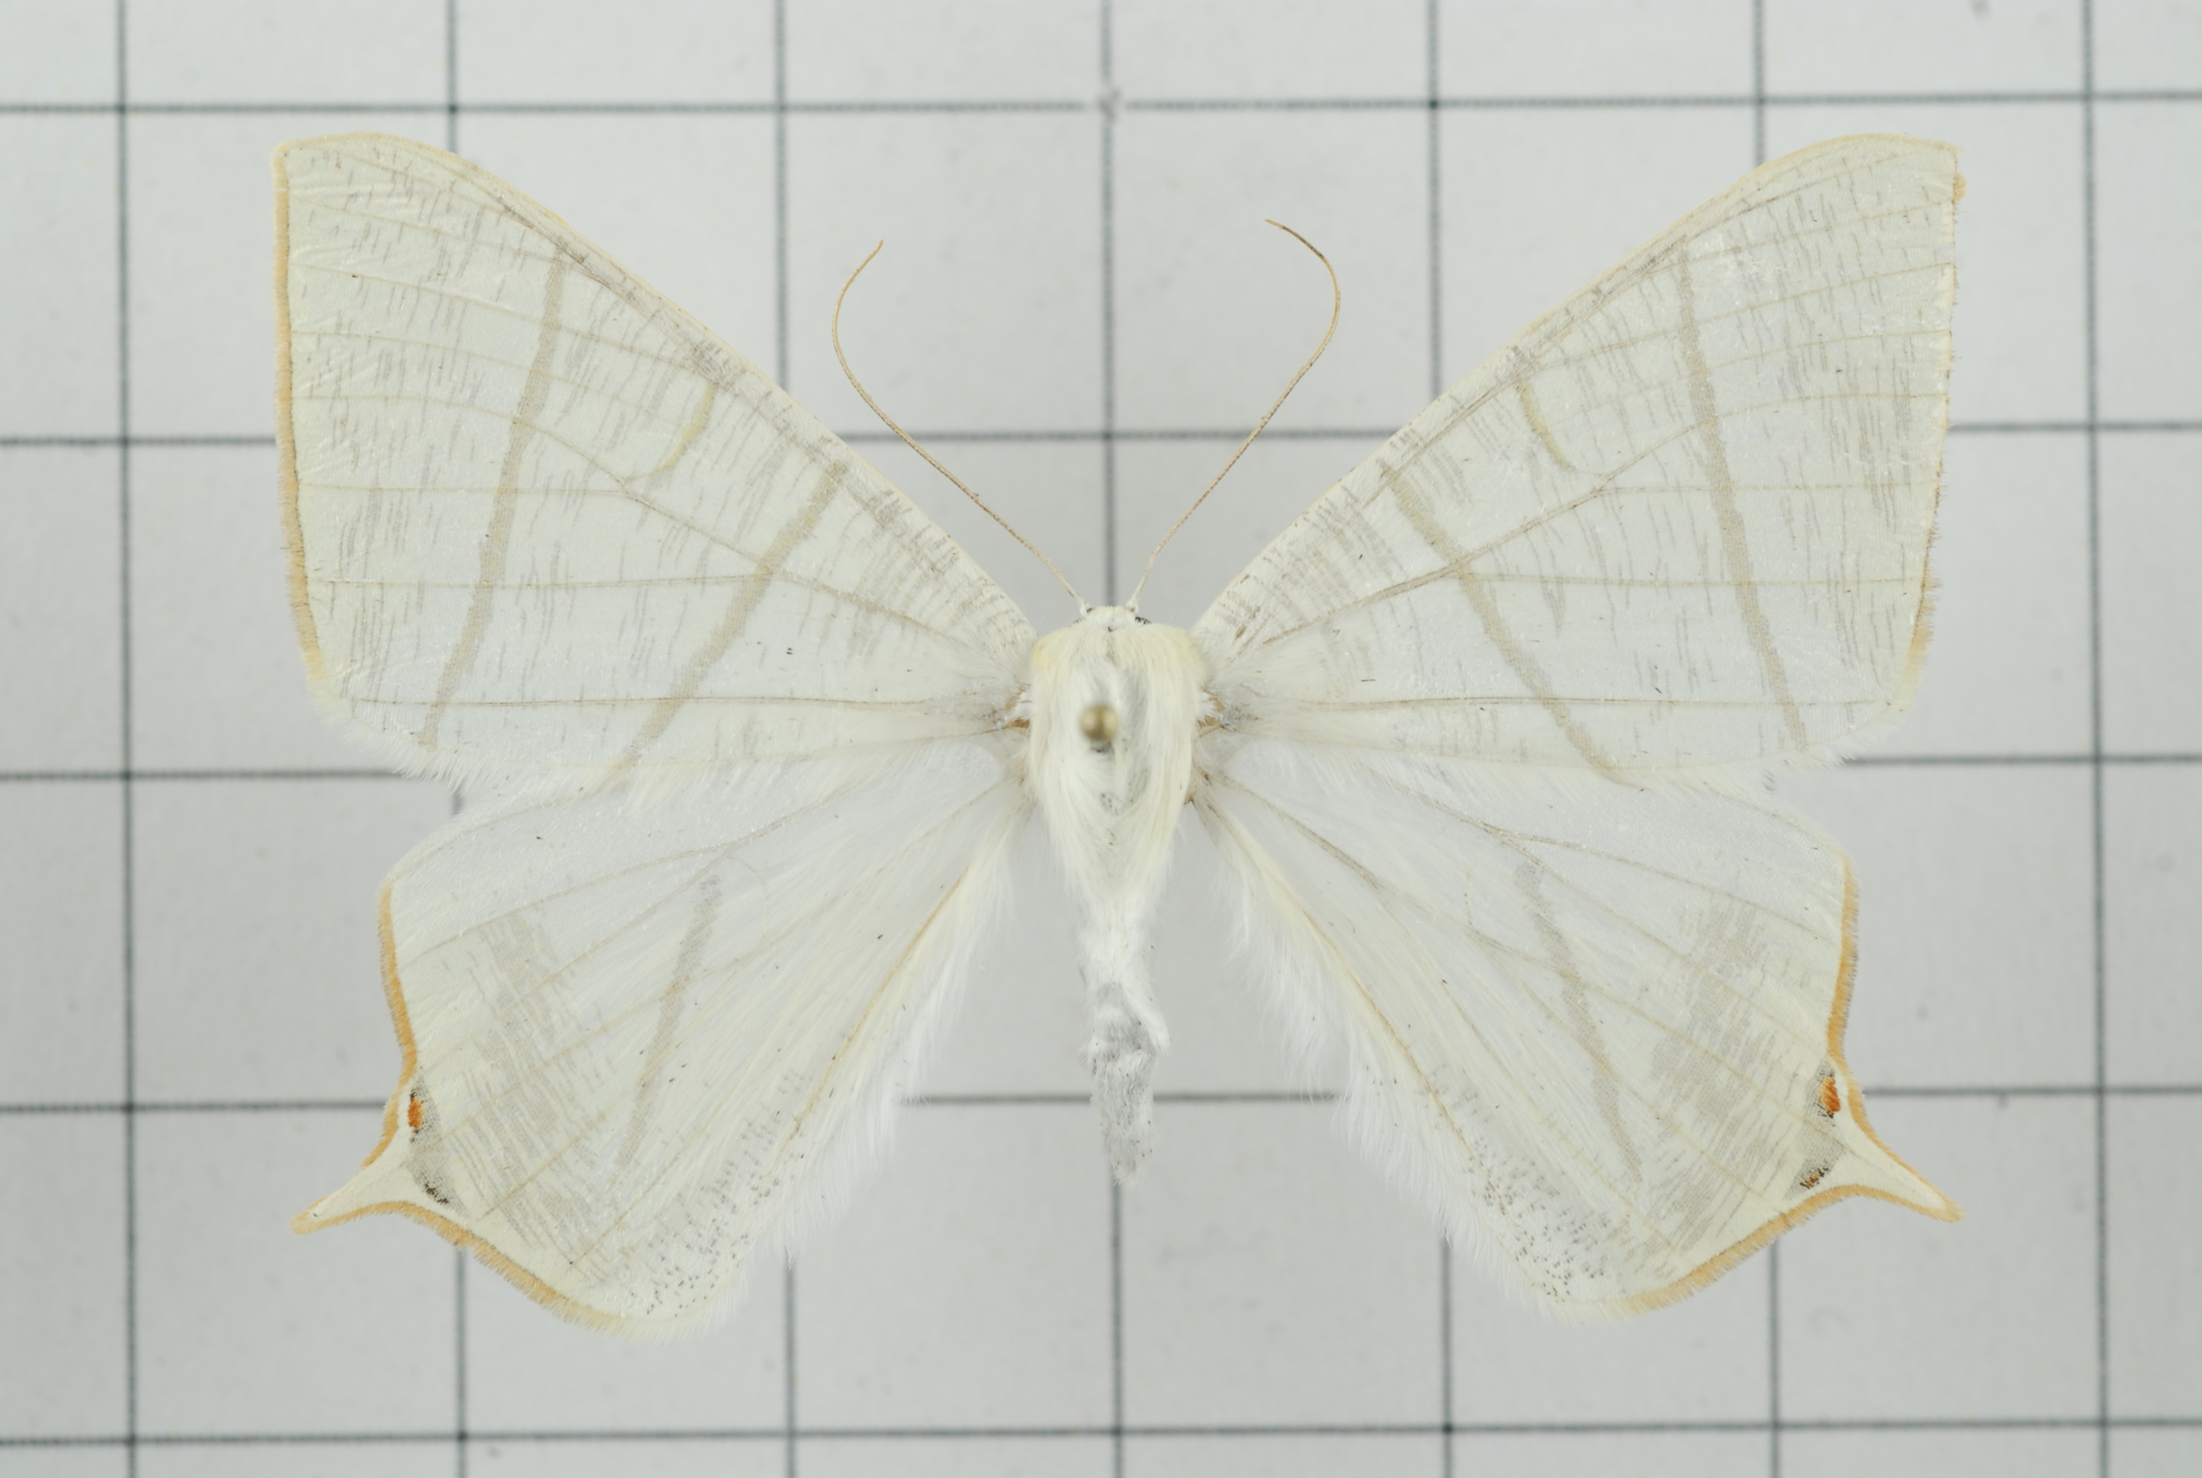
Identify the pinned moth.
Ourapteryx pallidula
